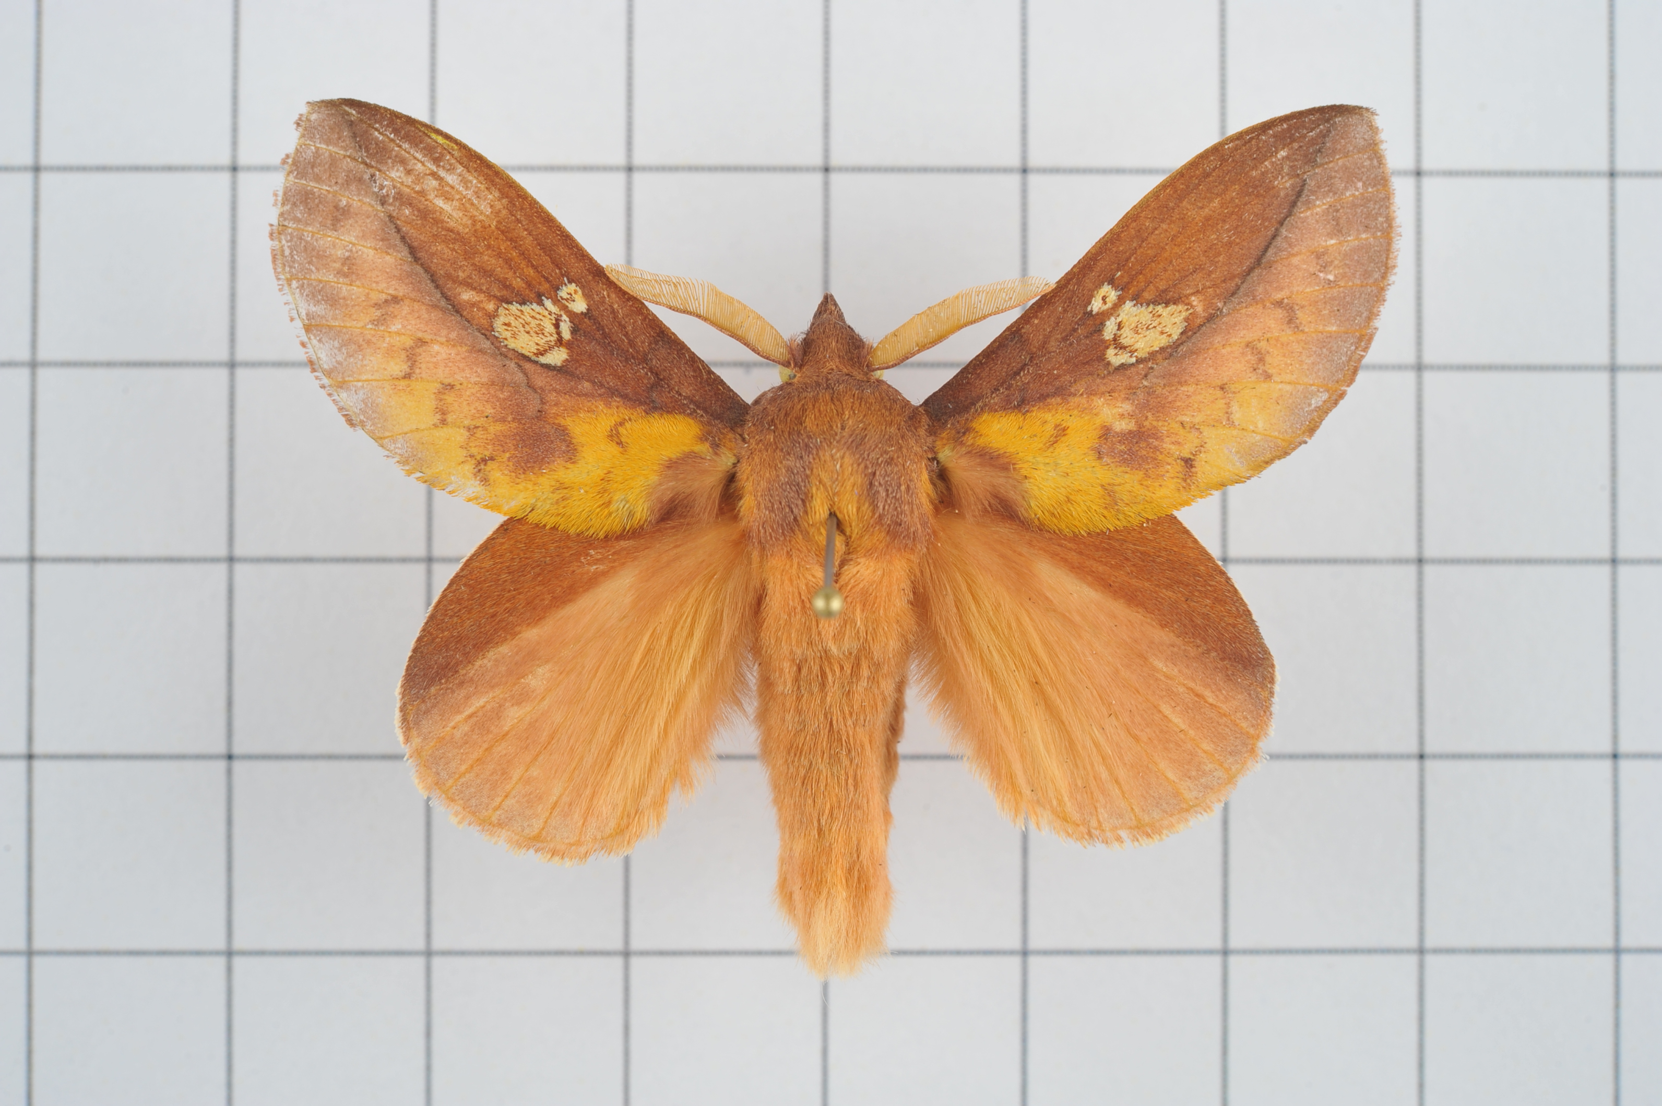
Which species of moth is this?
Euthrix laeta arina
